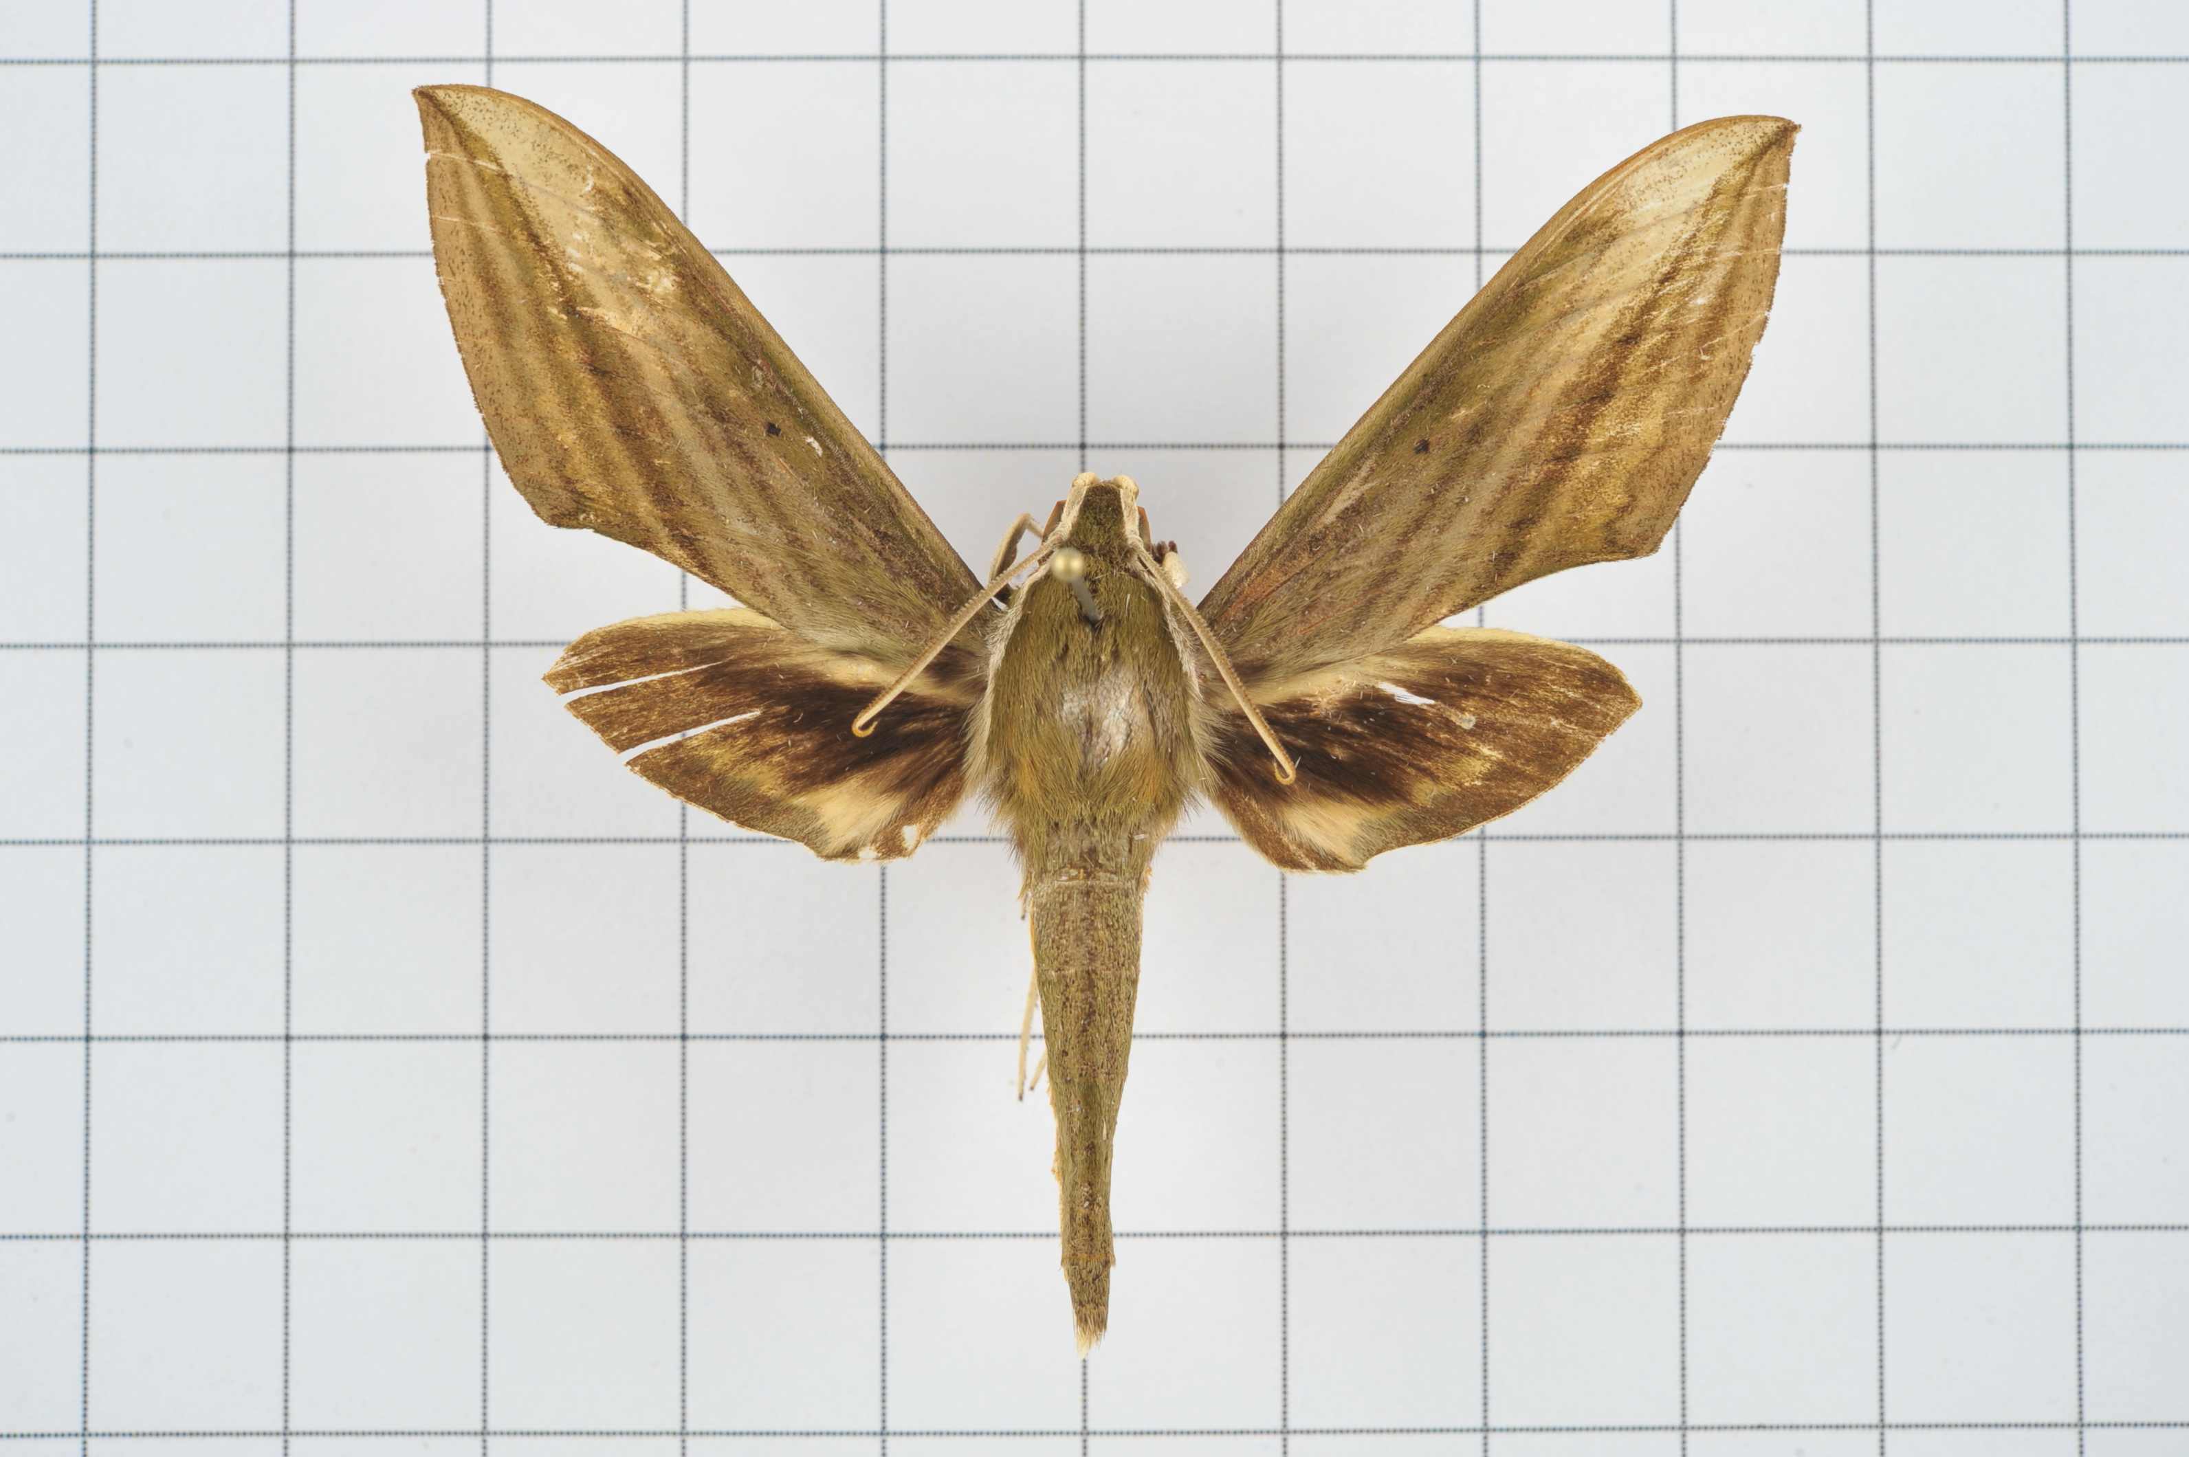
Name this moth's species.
Cechetra minor
